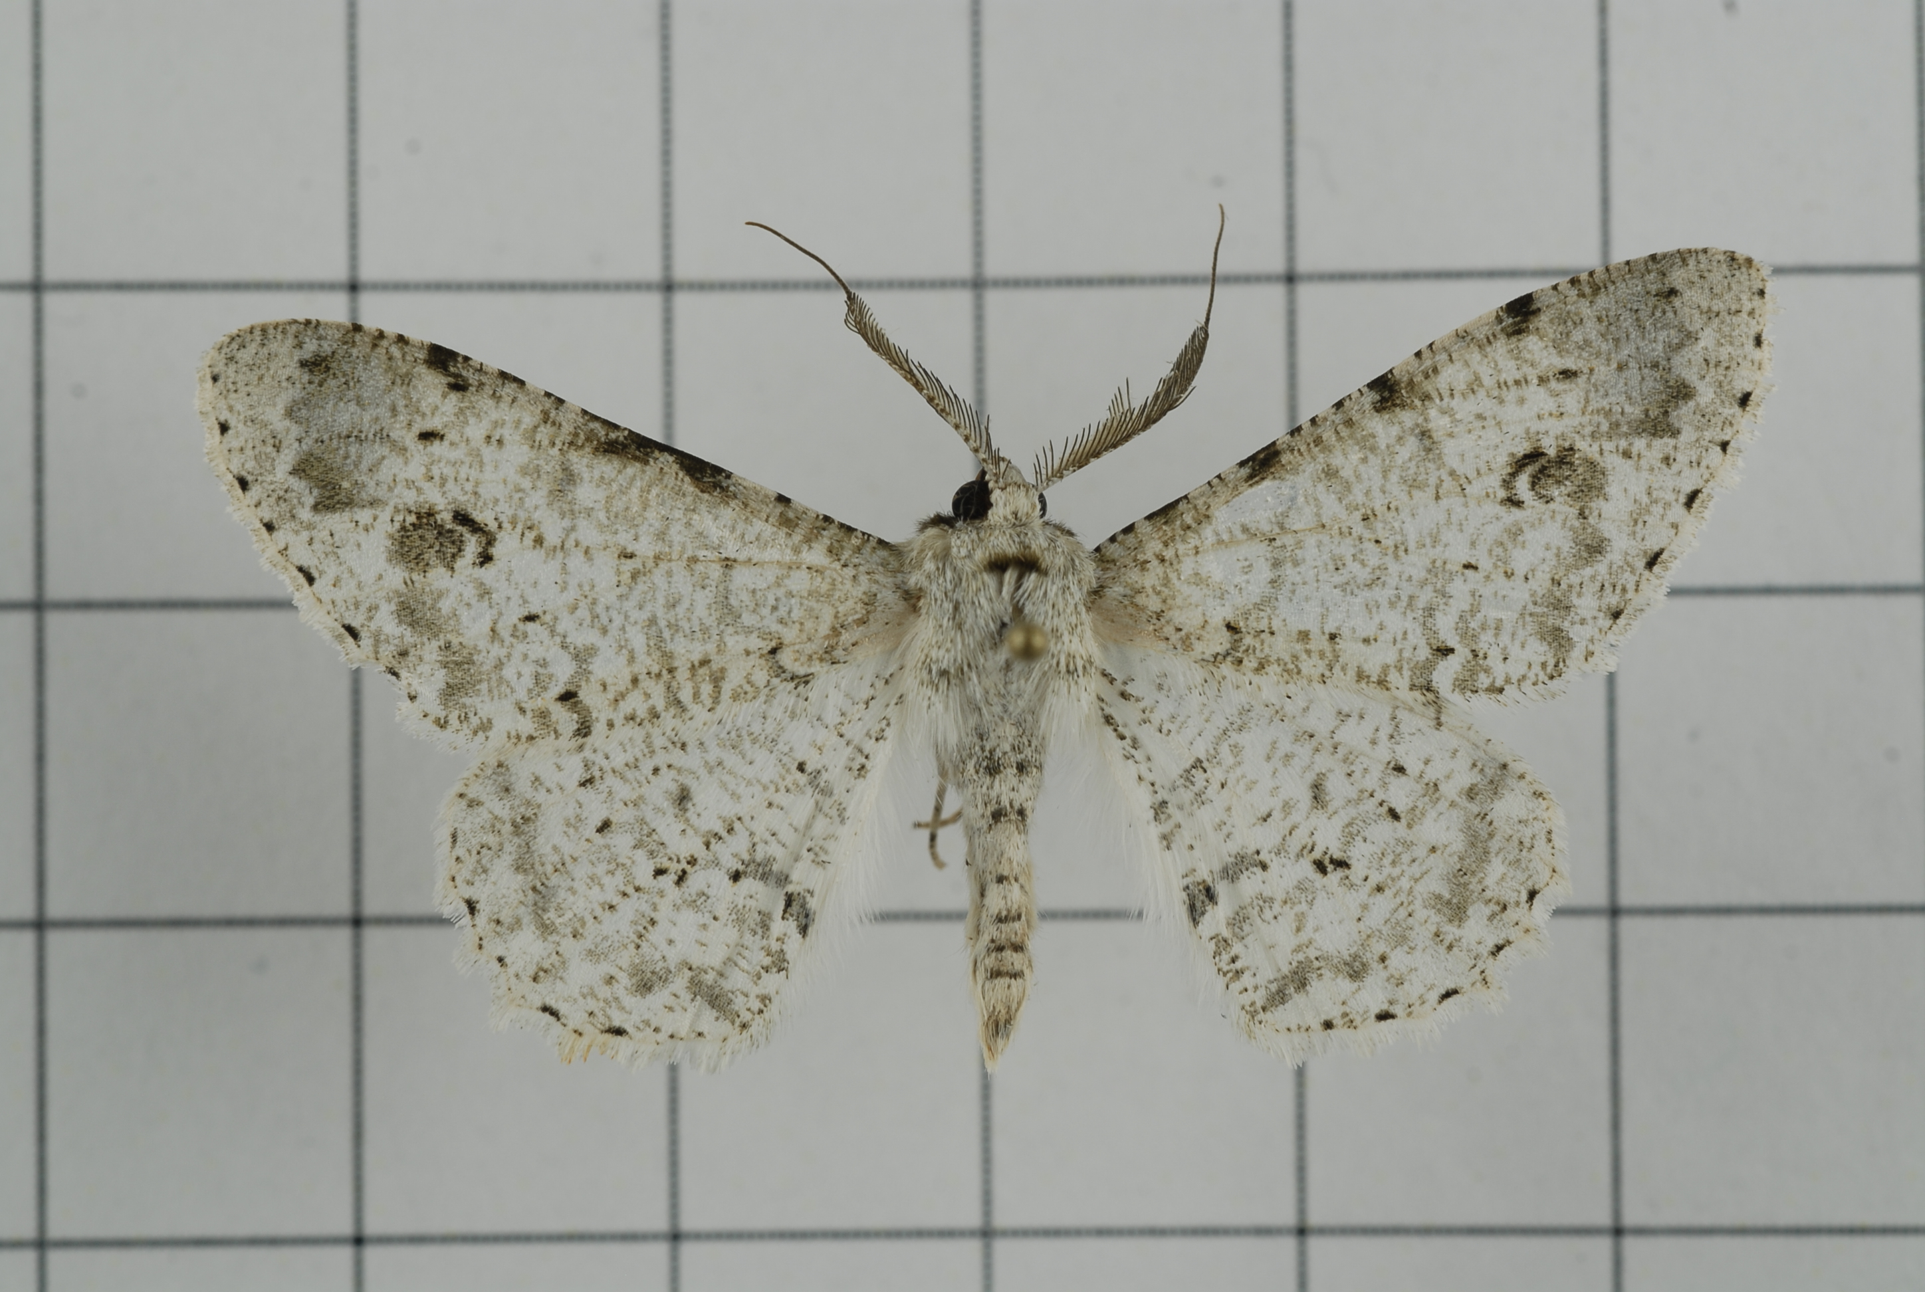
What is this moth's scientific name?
Lassaba parvalbidaria parvalbidaria
